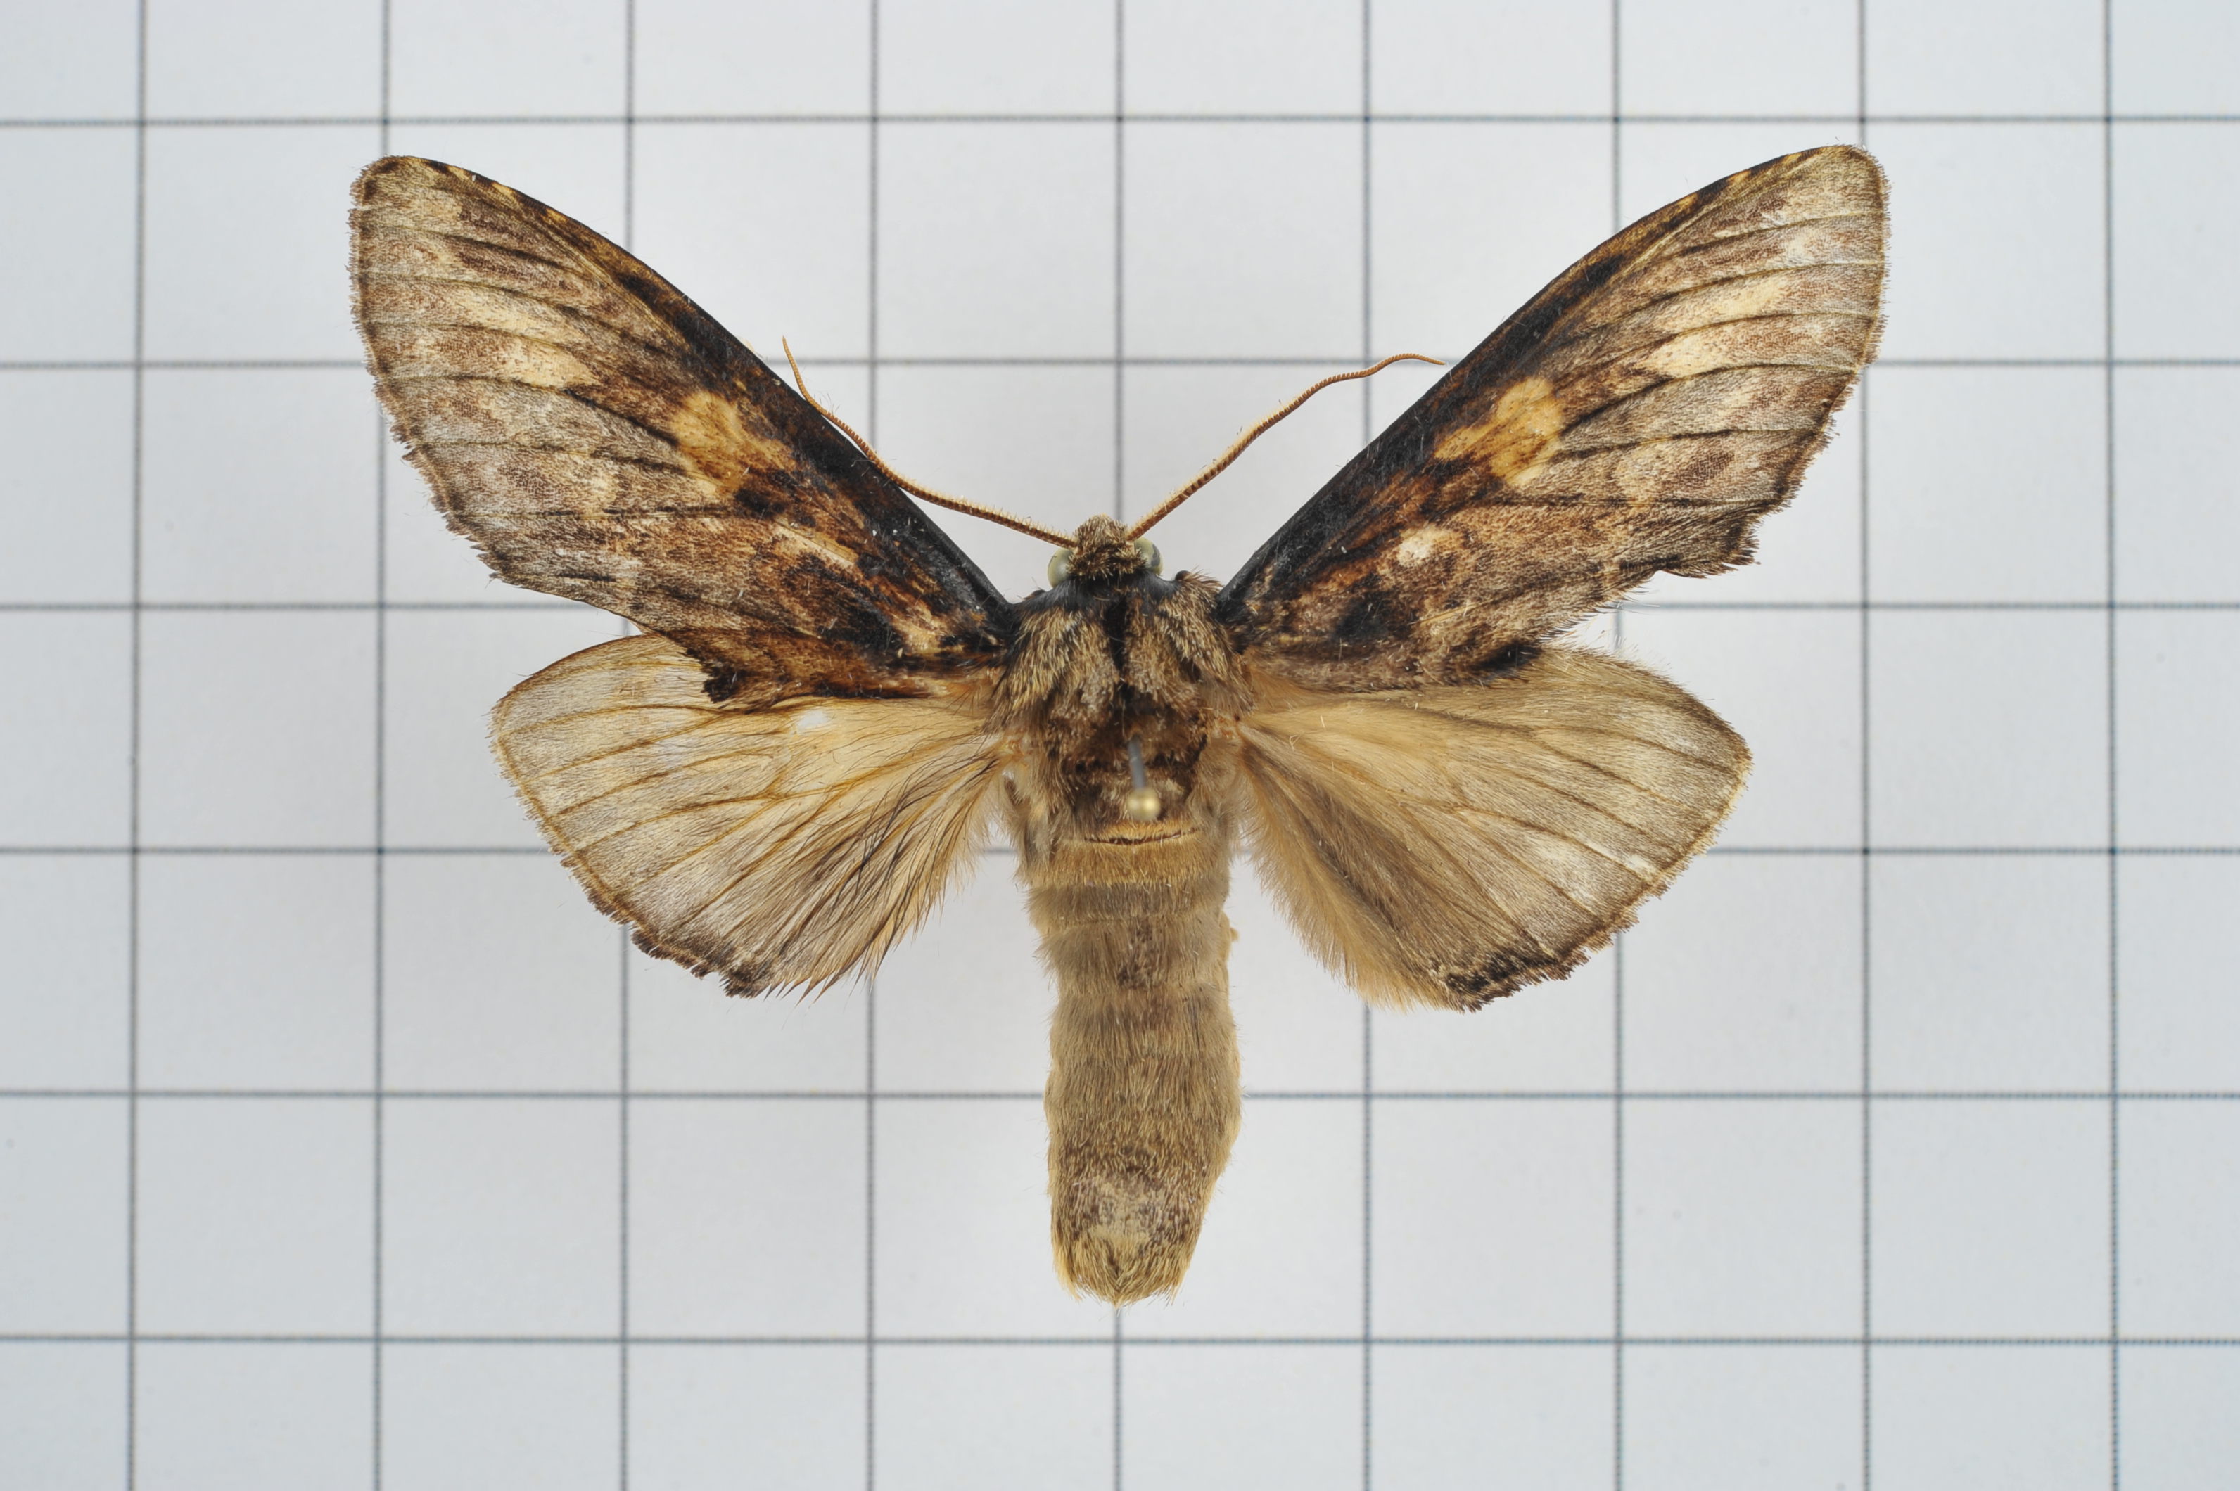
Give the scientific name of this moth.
Rachiades lichenicolor albimaculata
